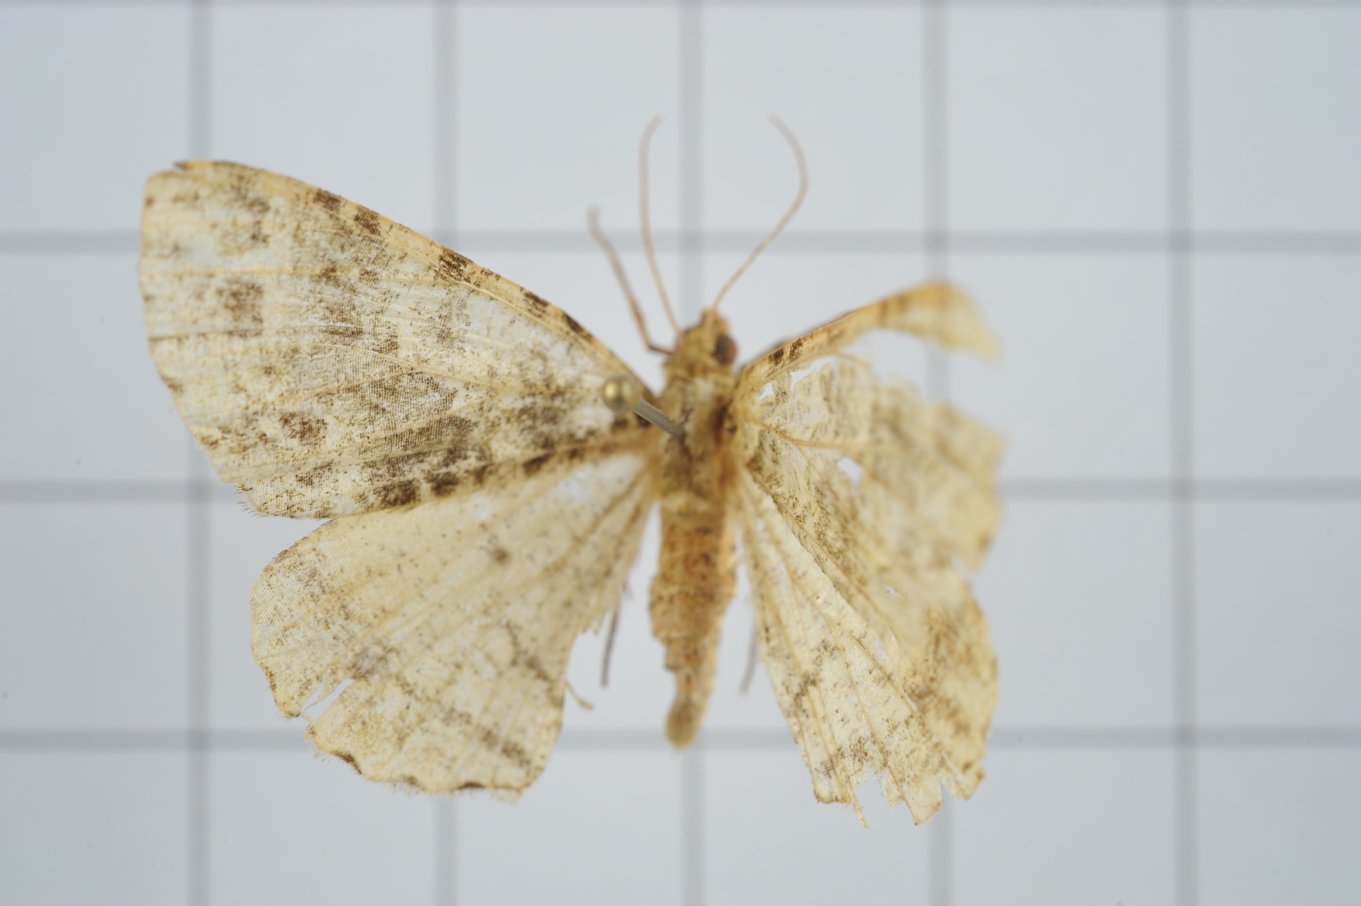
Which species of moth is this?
Arichanna marginata
